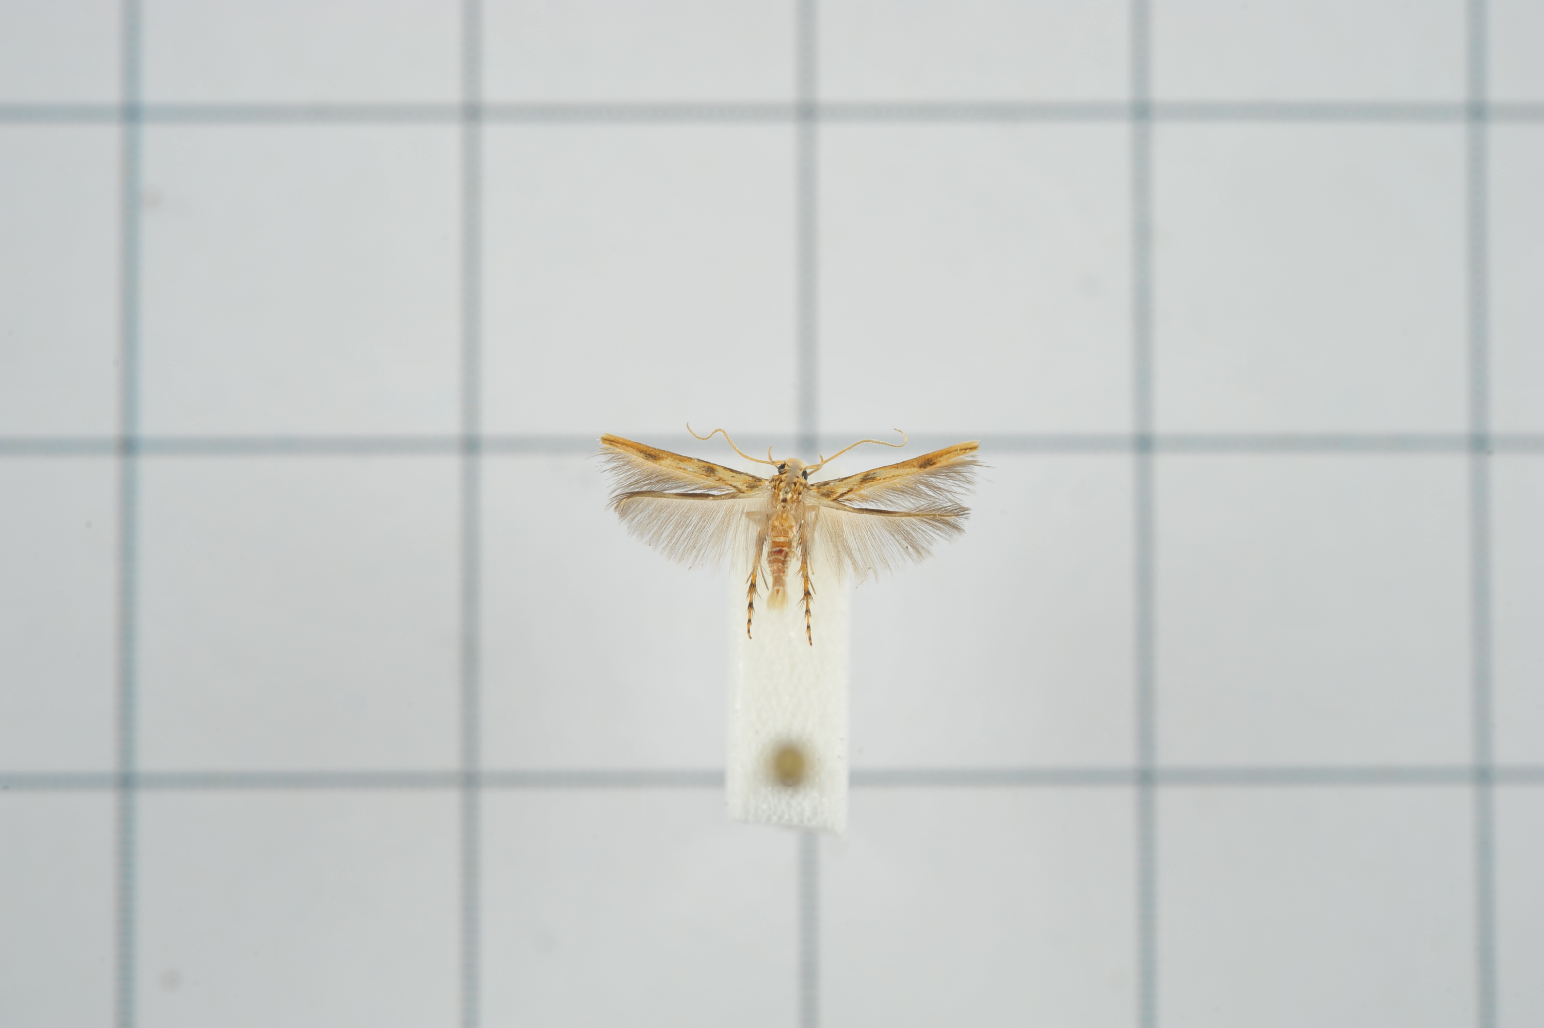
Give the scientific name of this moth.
Stathmopoda stimulata
